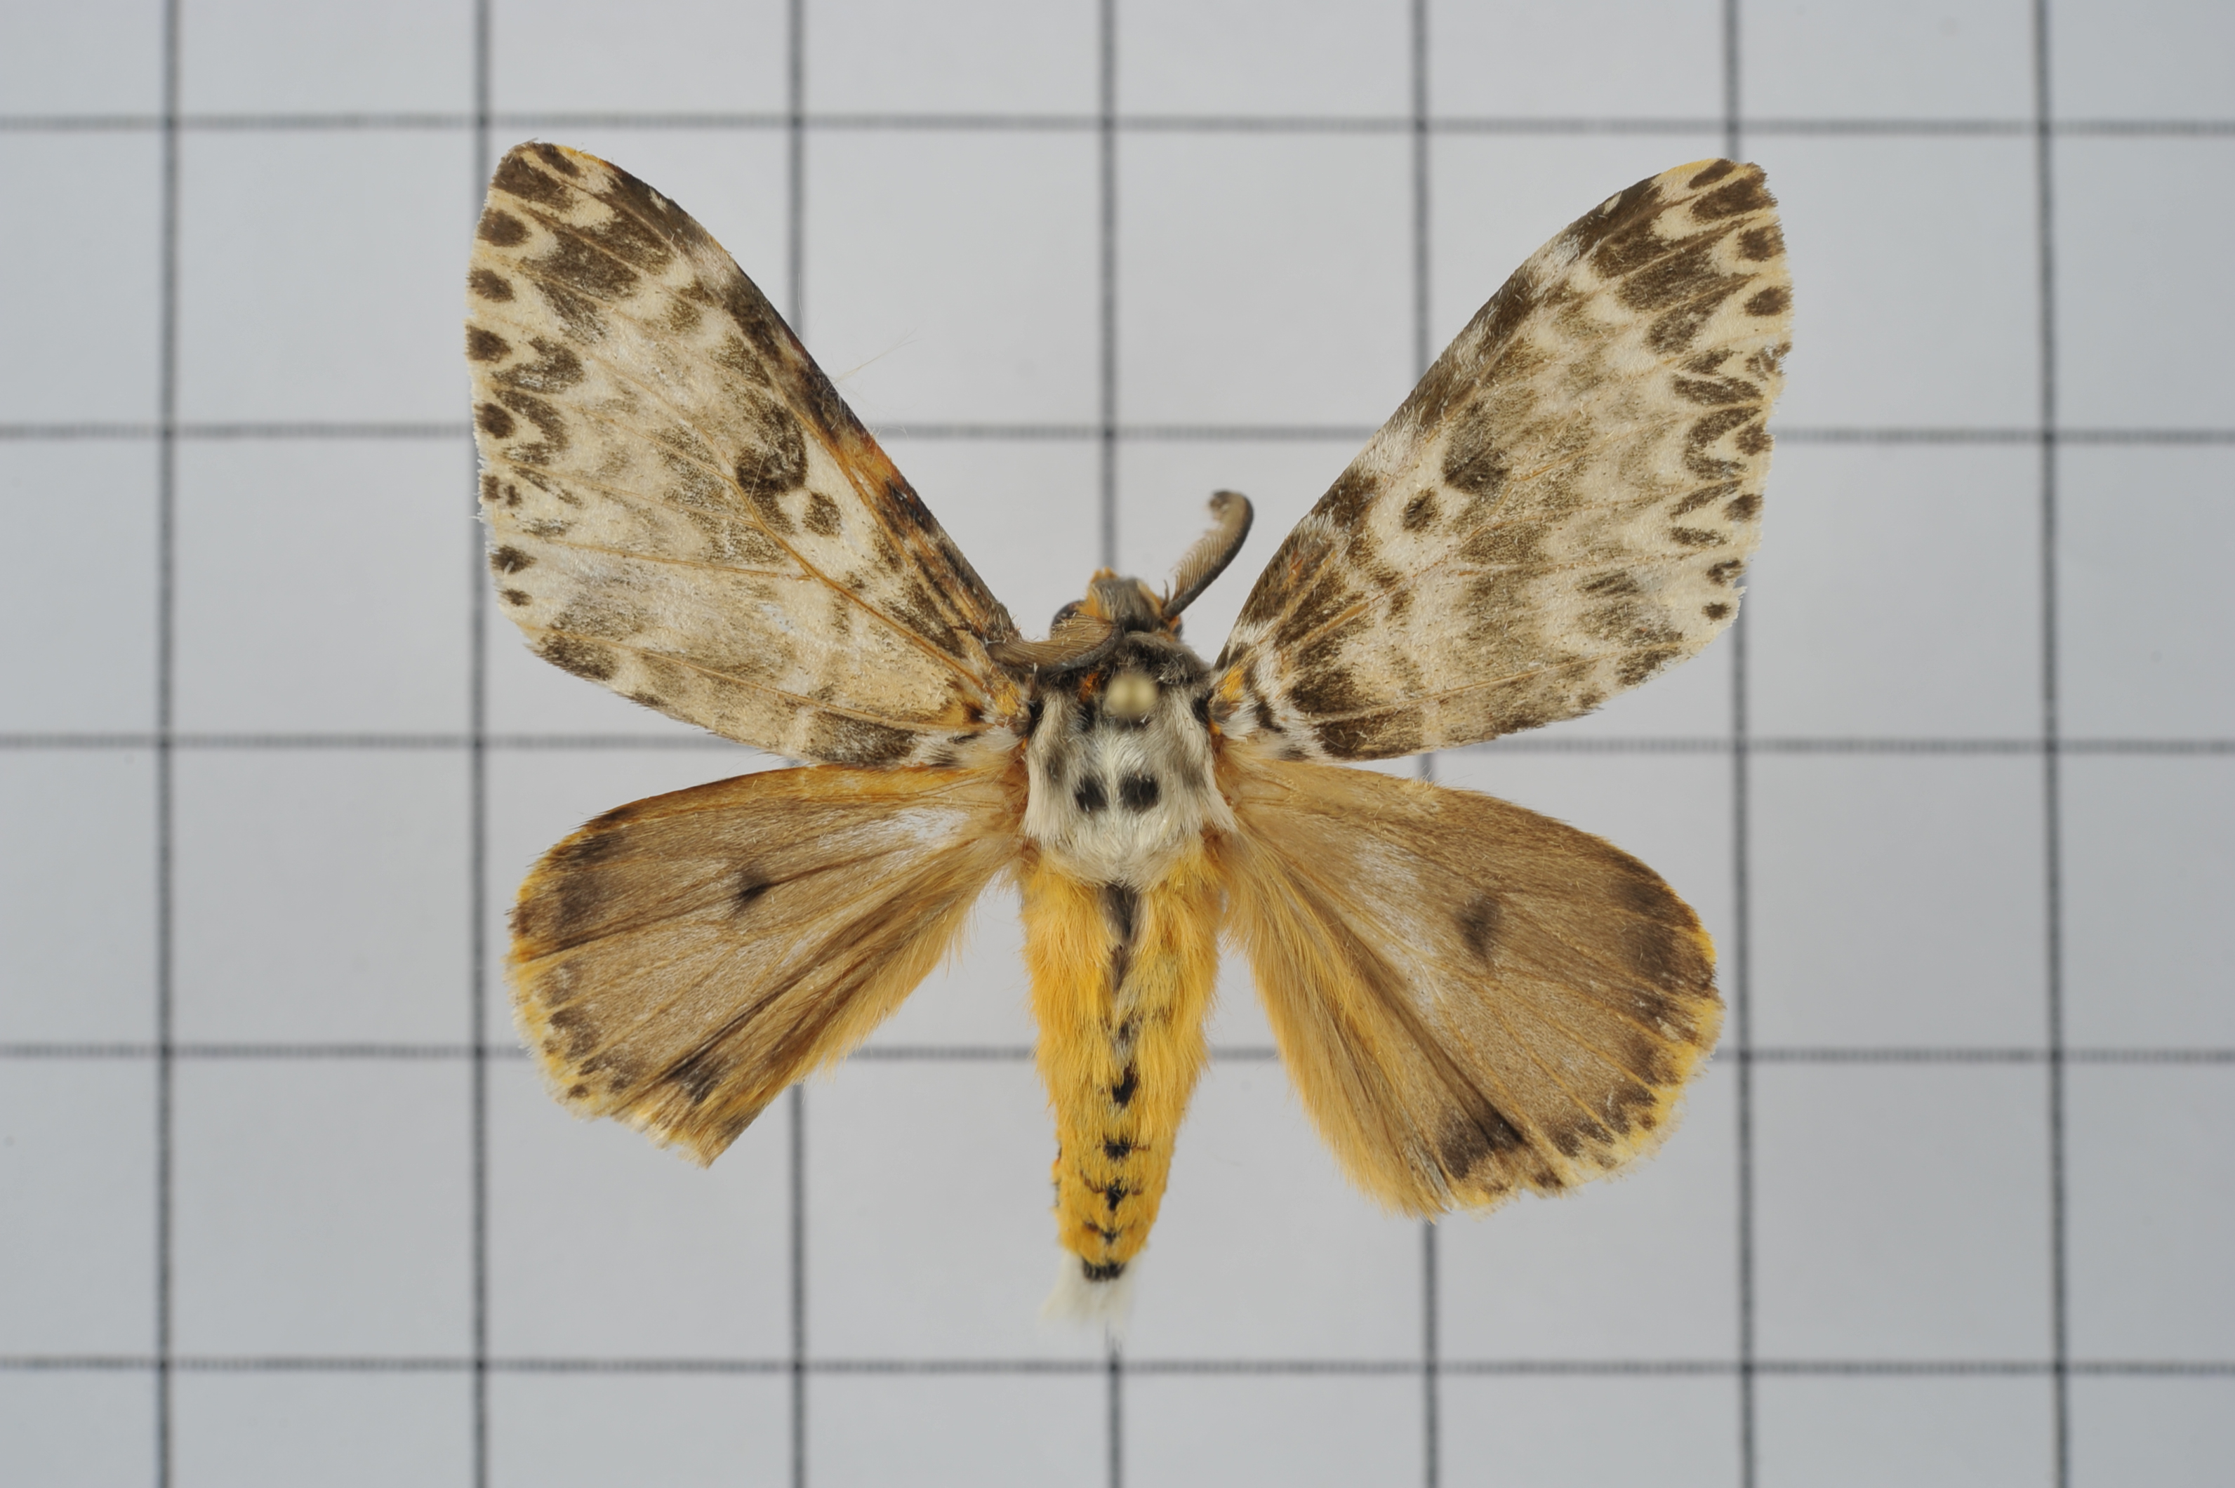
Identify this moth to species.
Lymantria mathura subpallida
